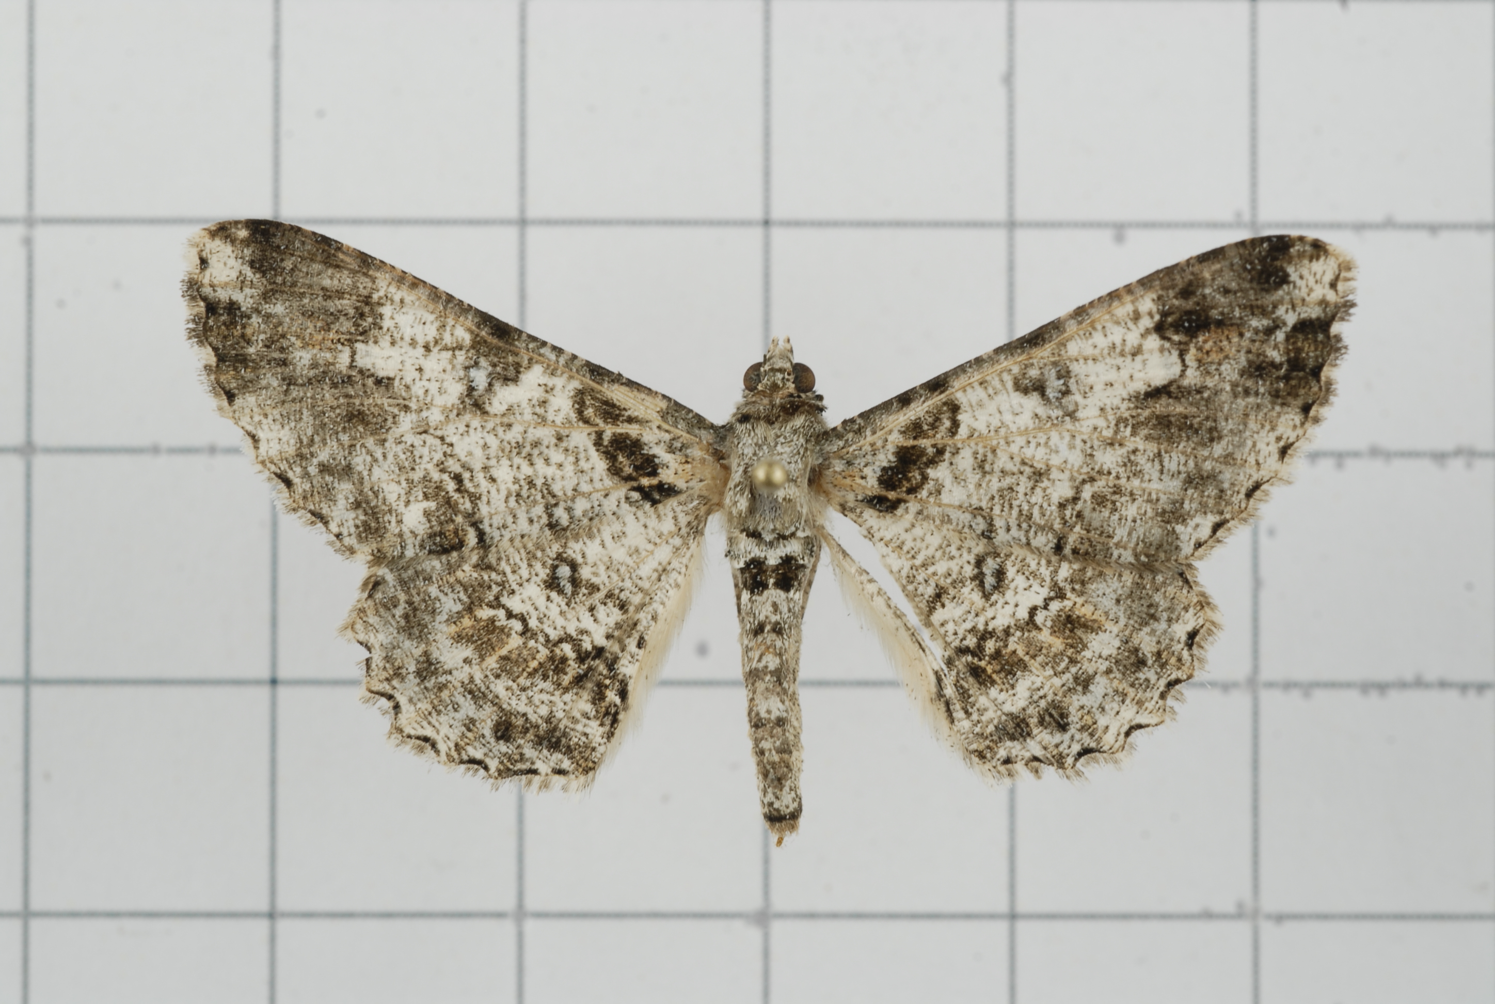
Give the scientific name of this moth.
Cleora fraterna
